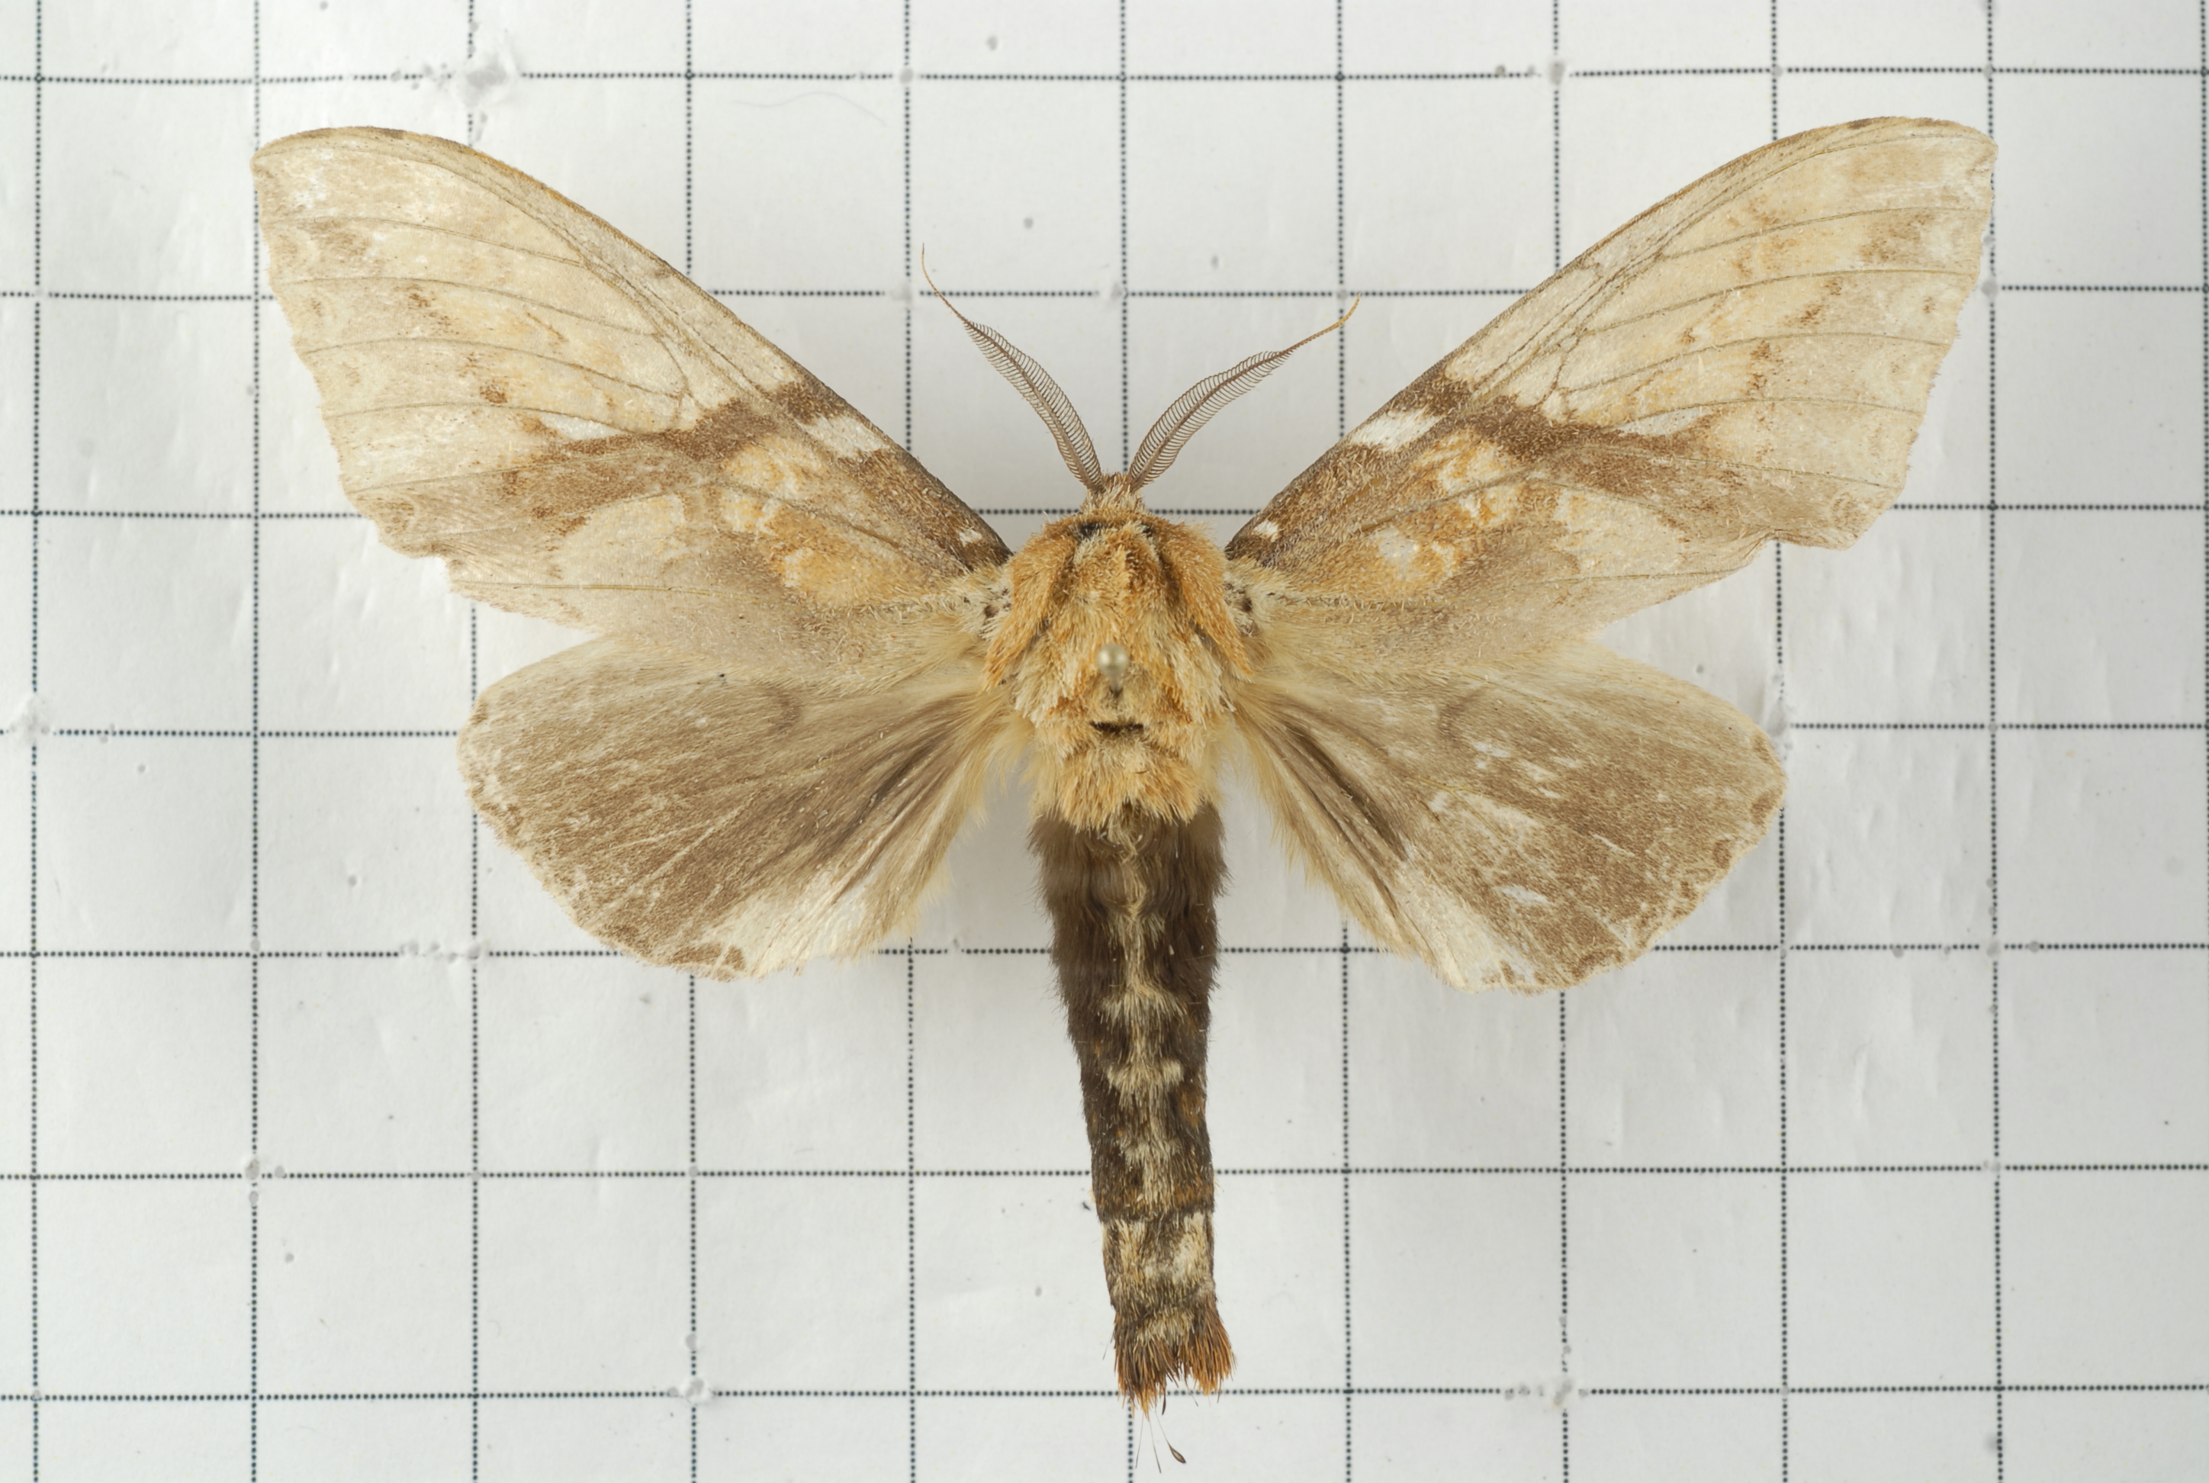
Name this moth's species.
Dudusa nobilis
